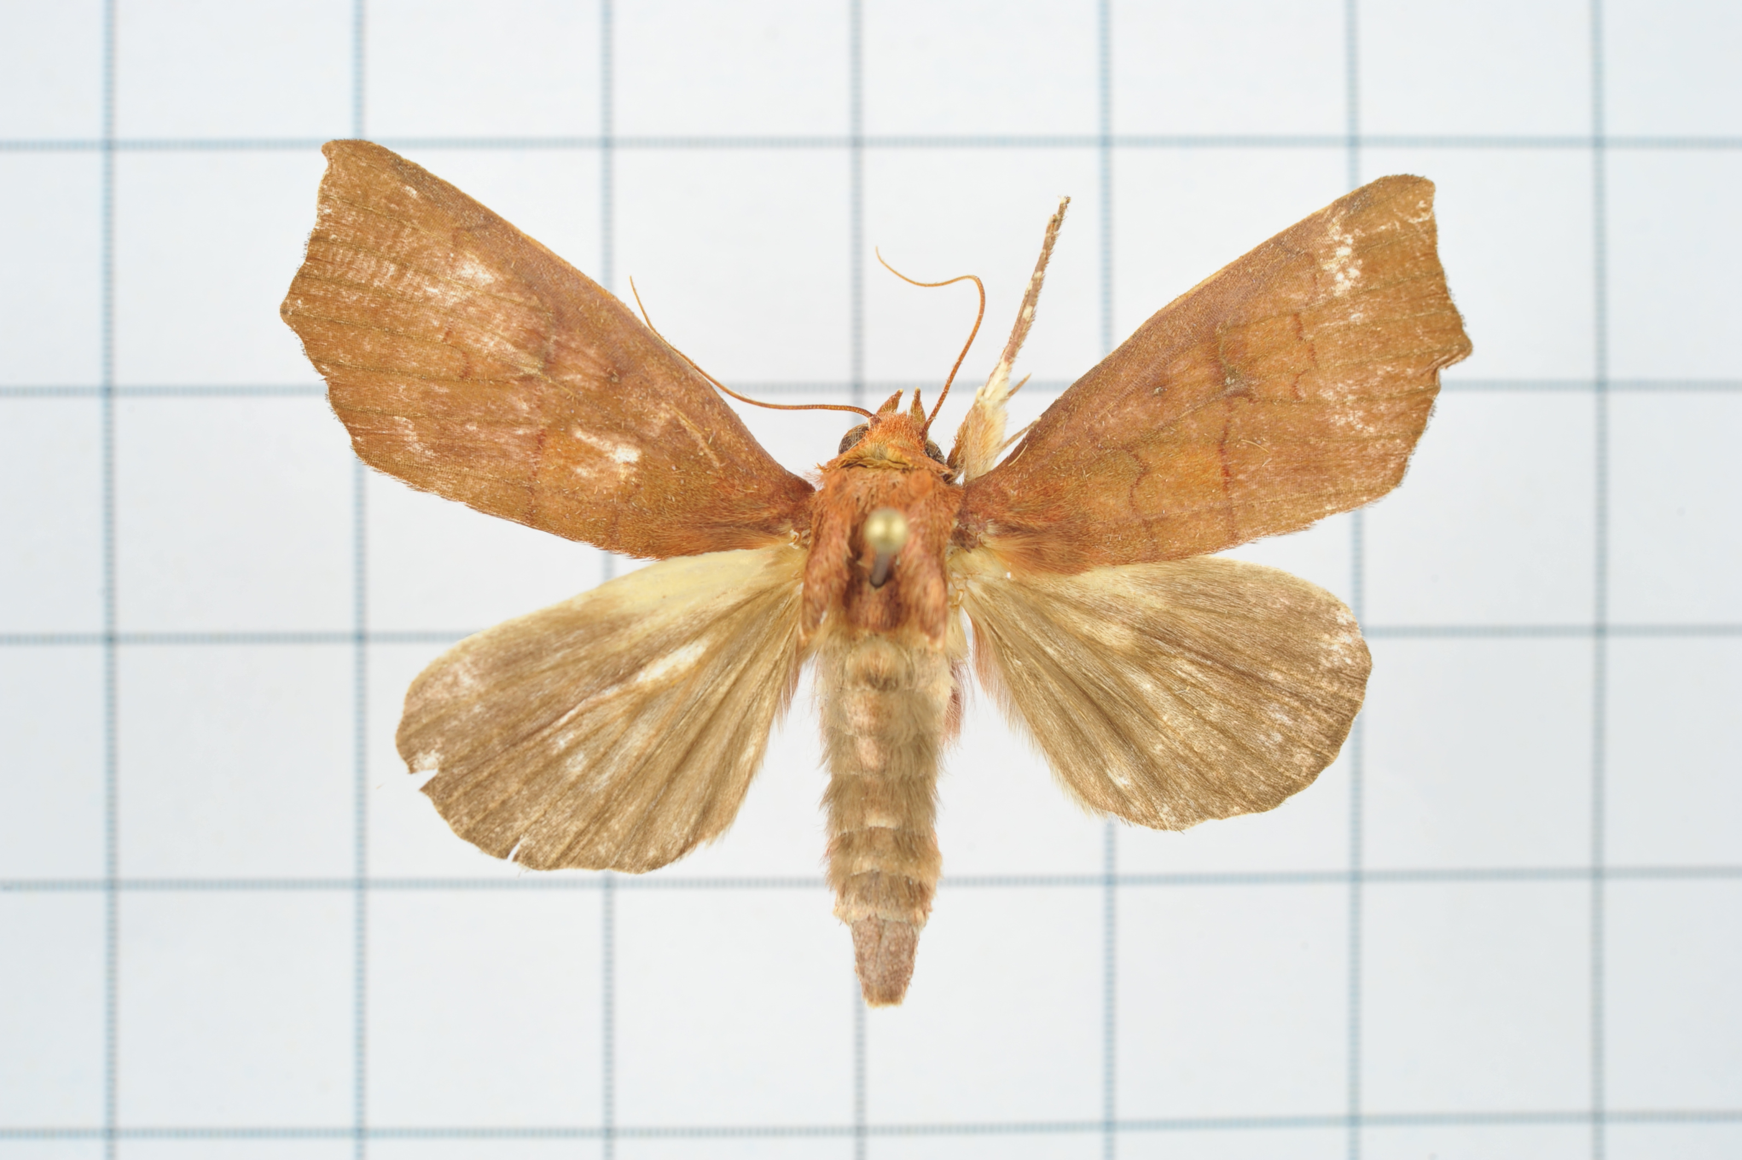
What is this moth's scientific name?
Rusicada privata
